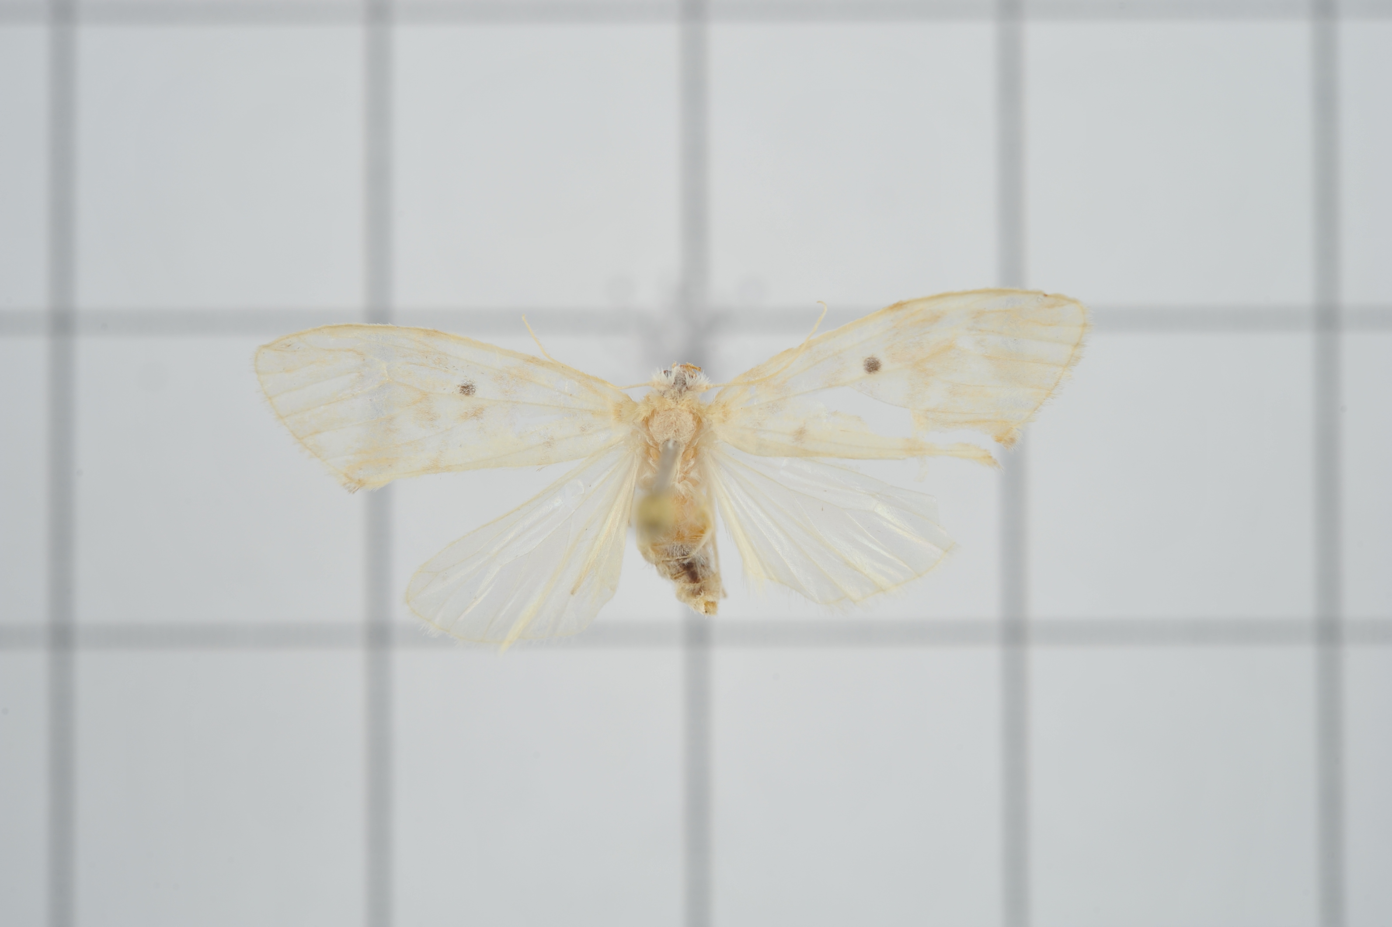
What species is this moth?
Nudaria ranruna
